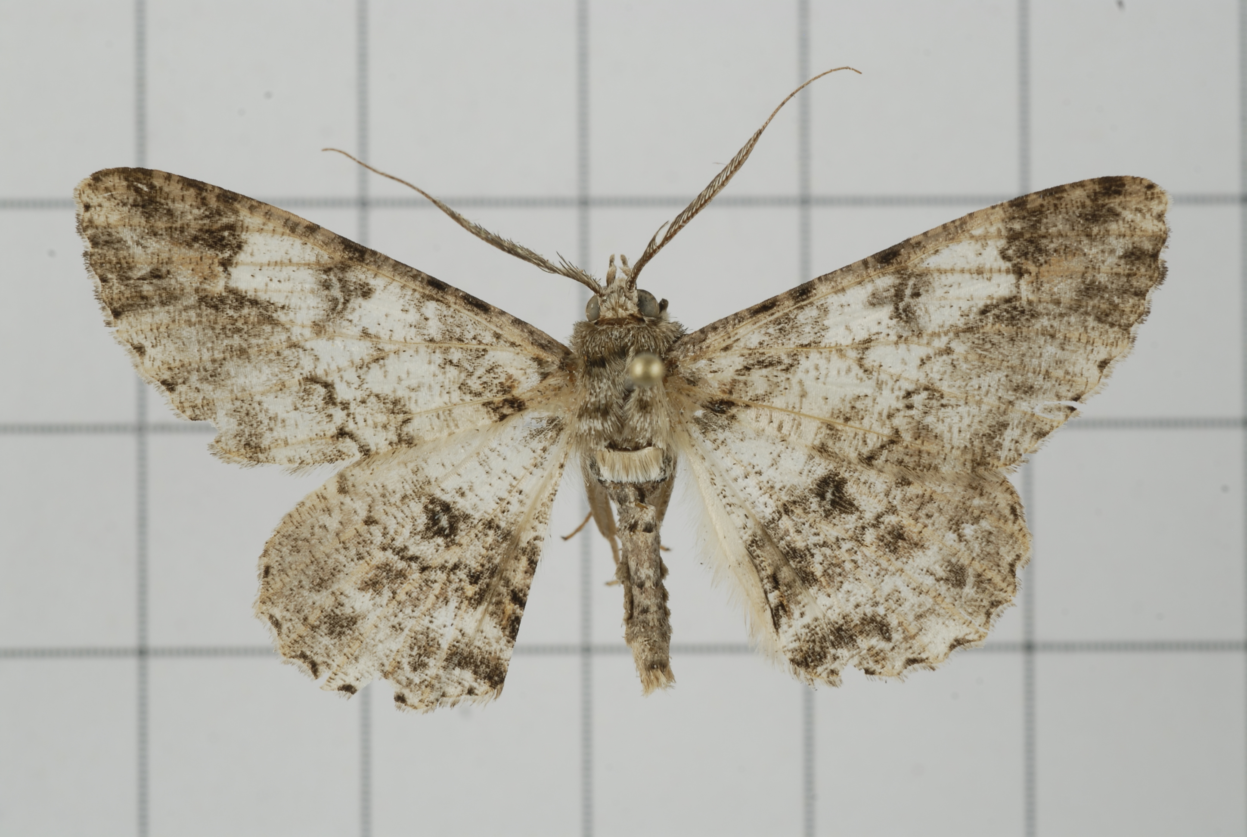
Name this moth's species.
Cleora fraterna
